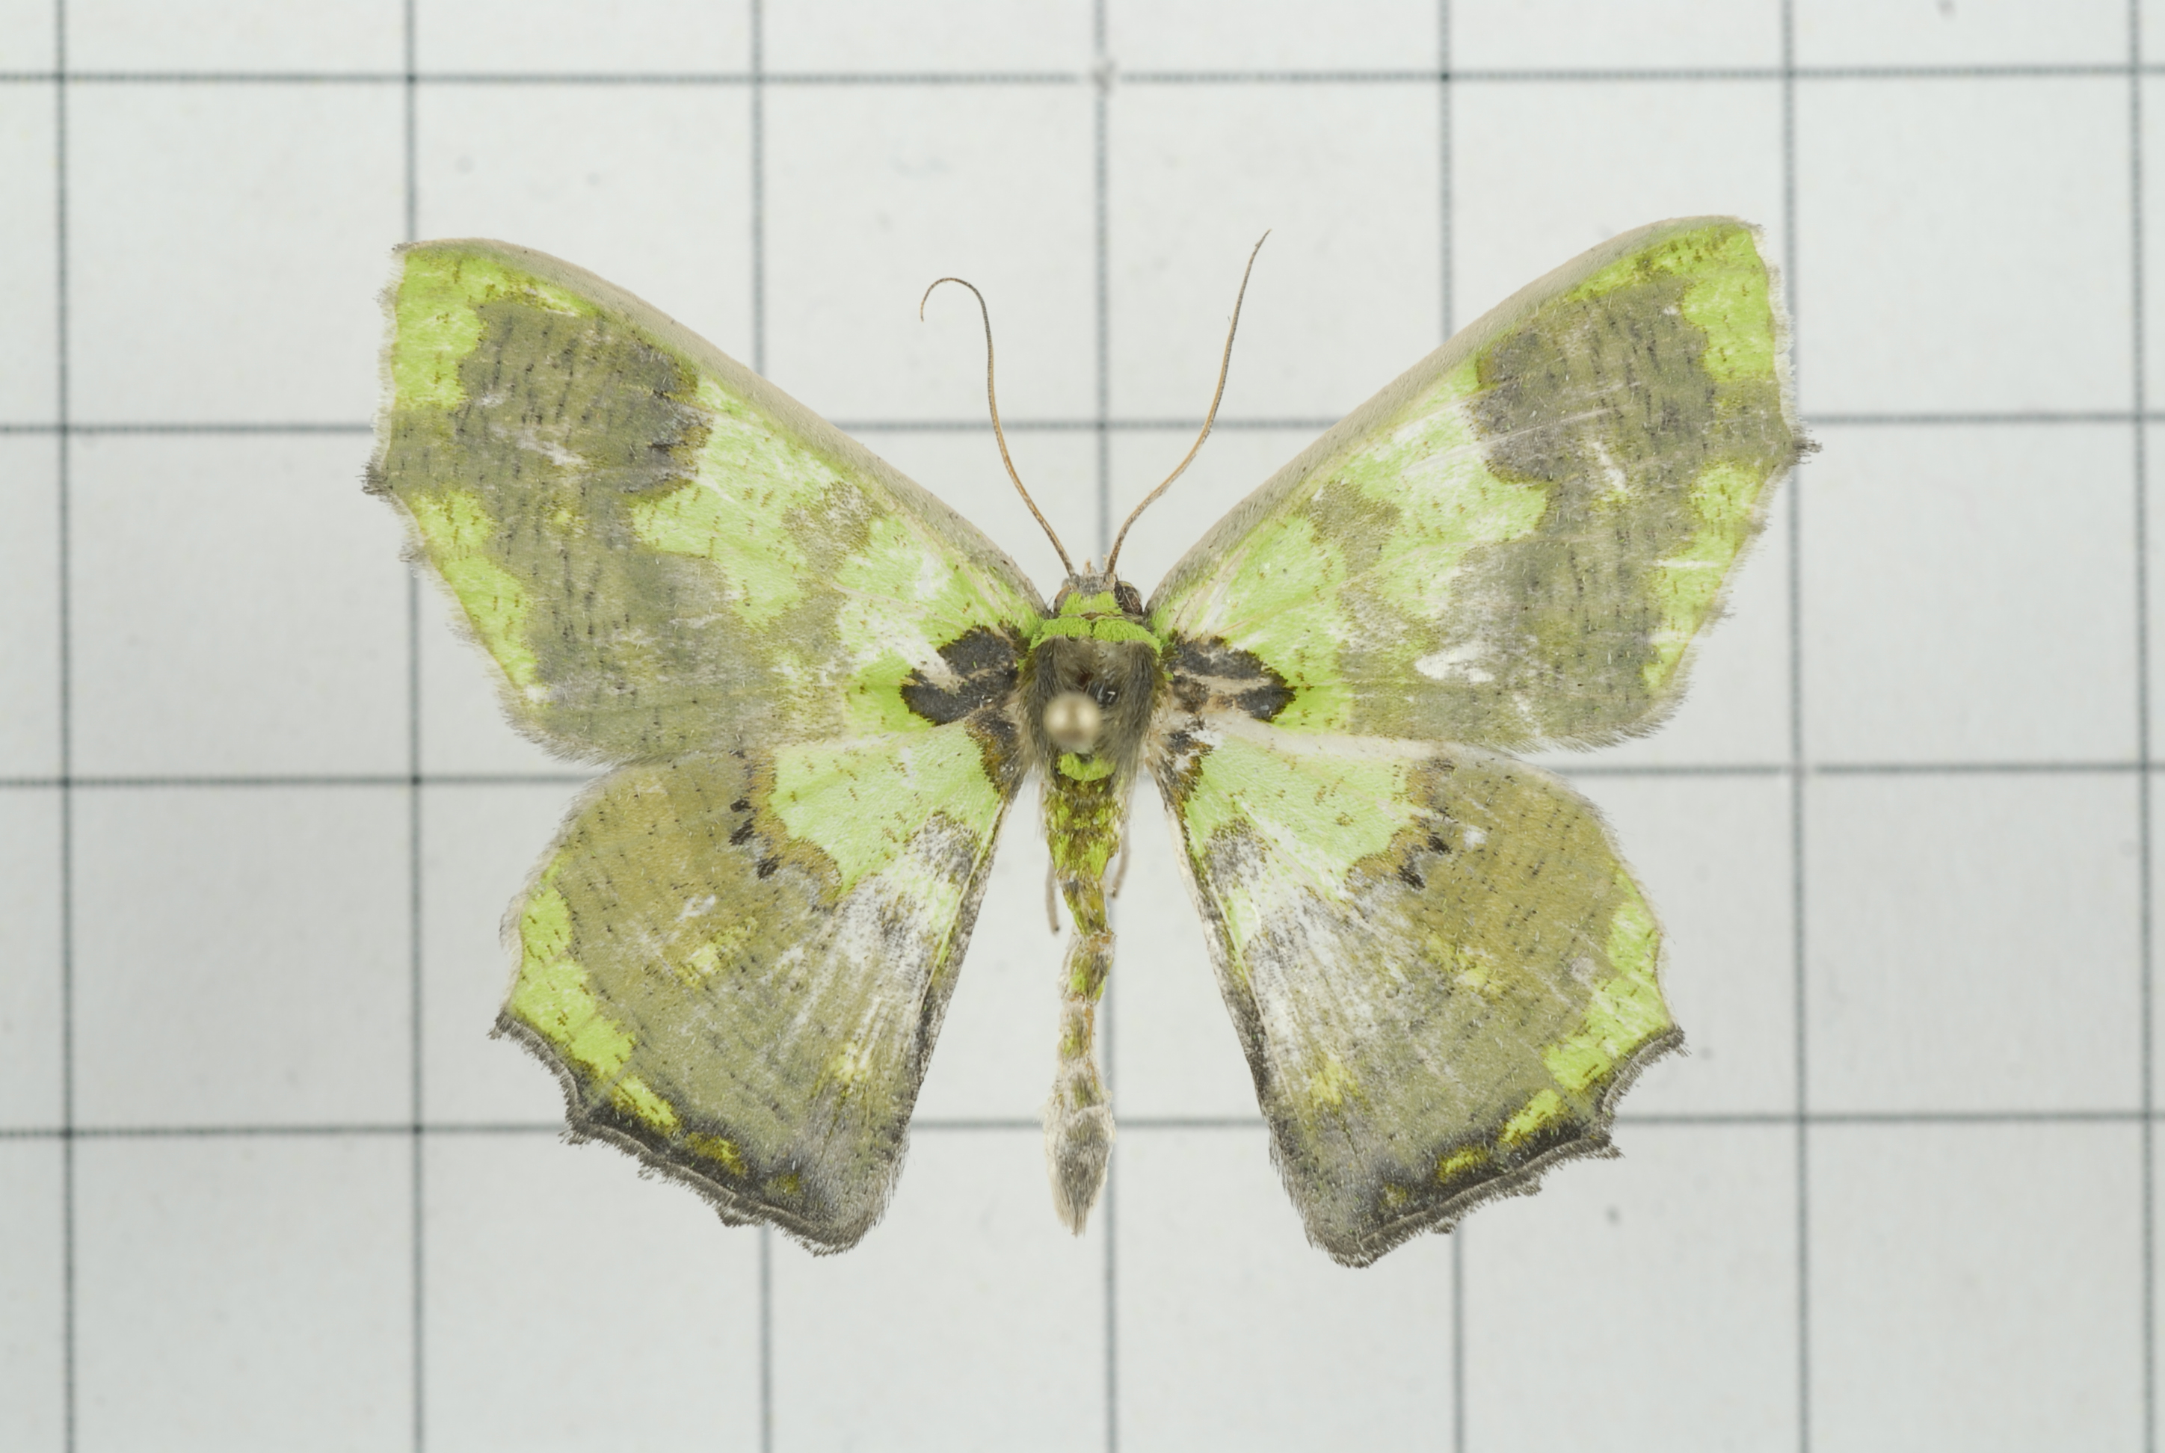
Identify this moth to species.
Agathia diversiformis
